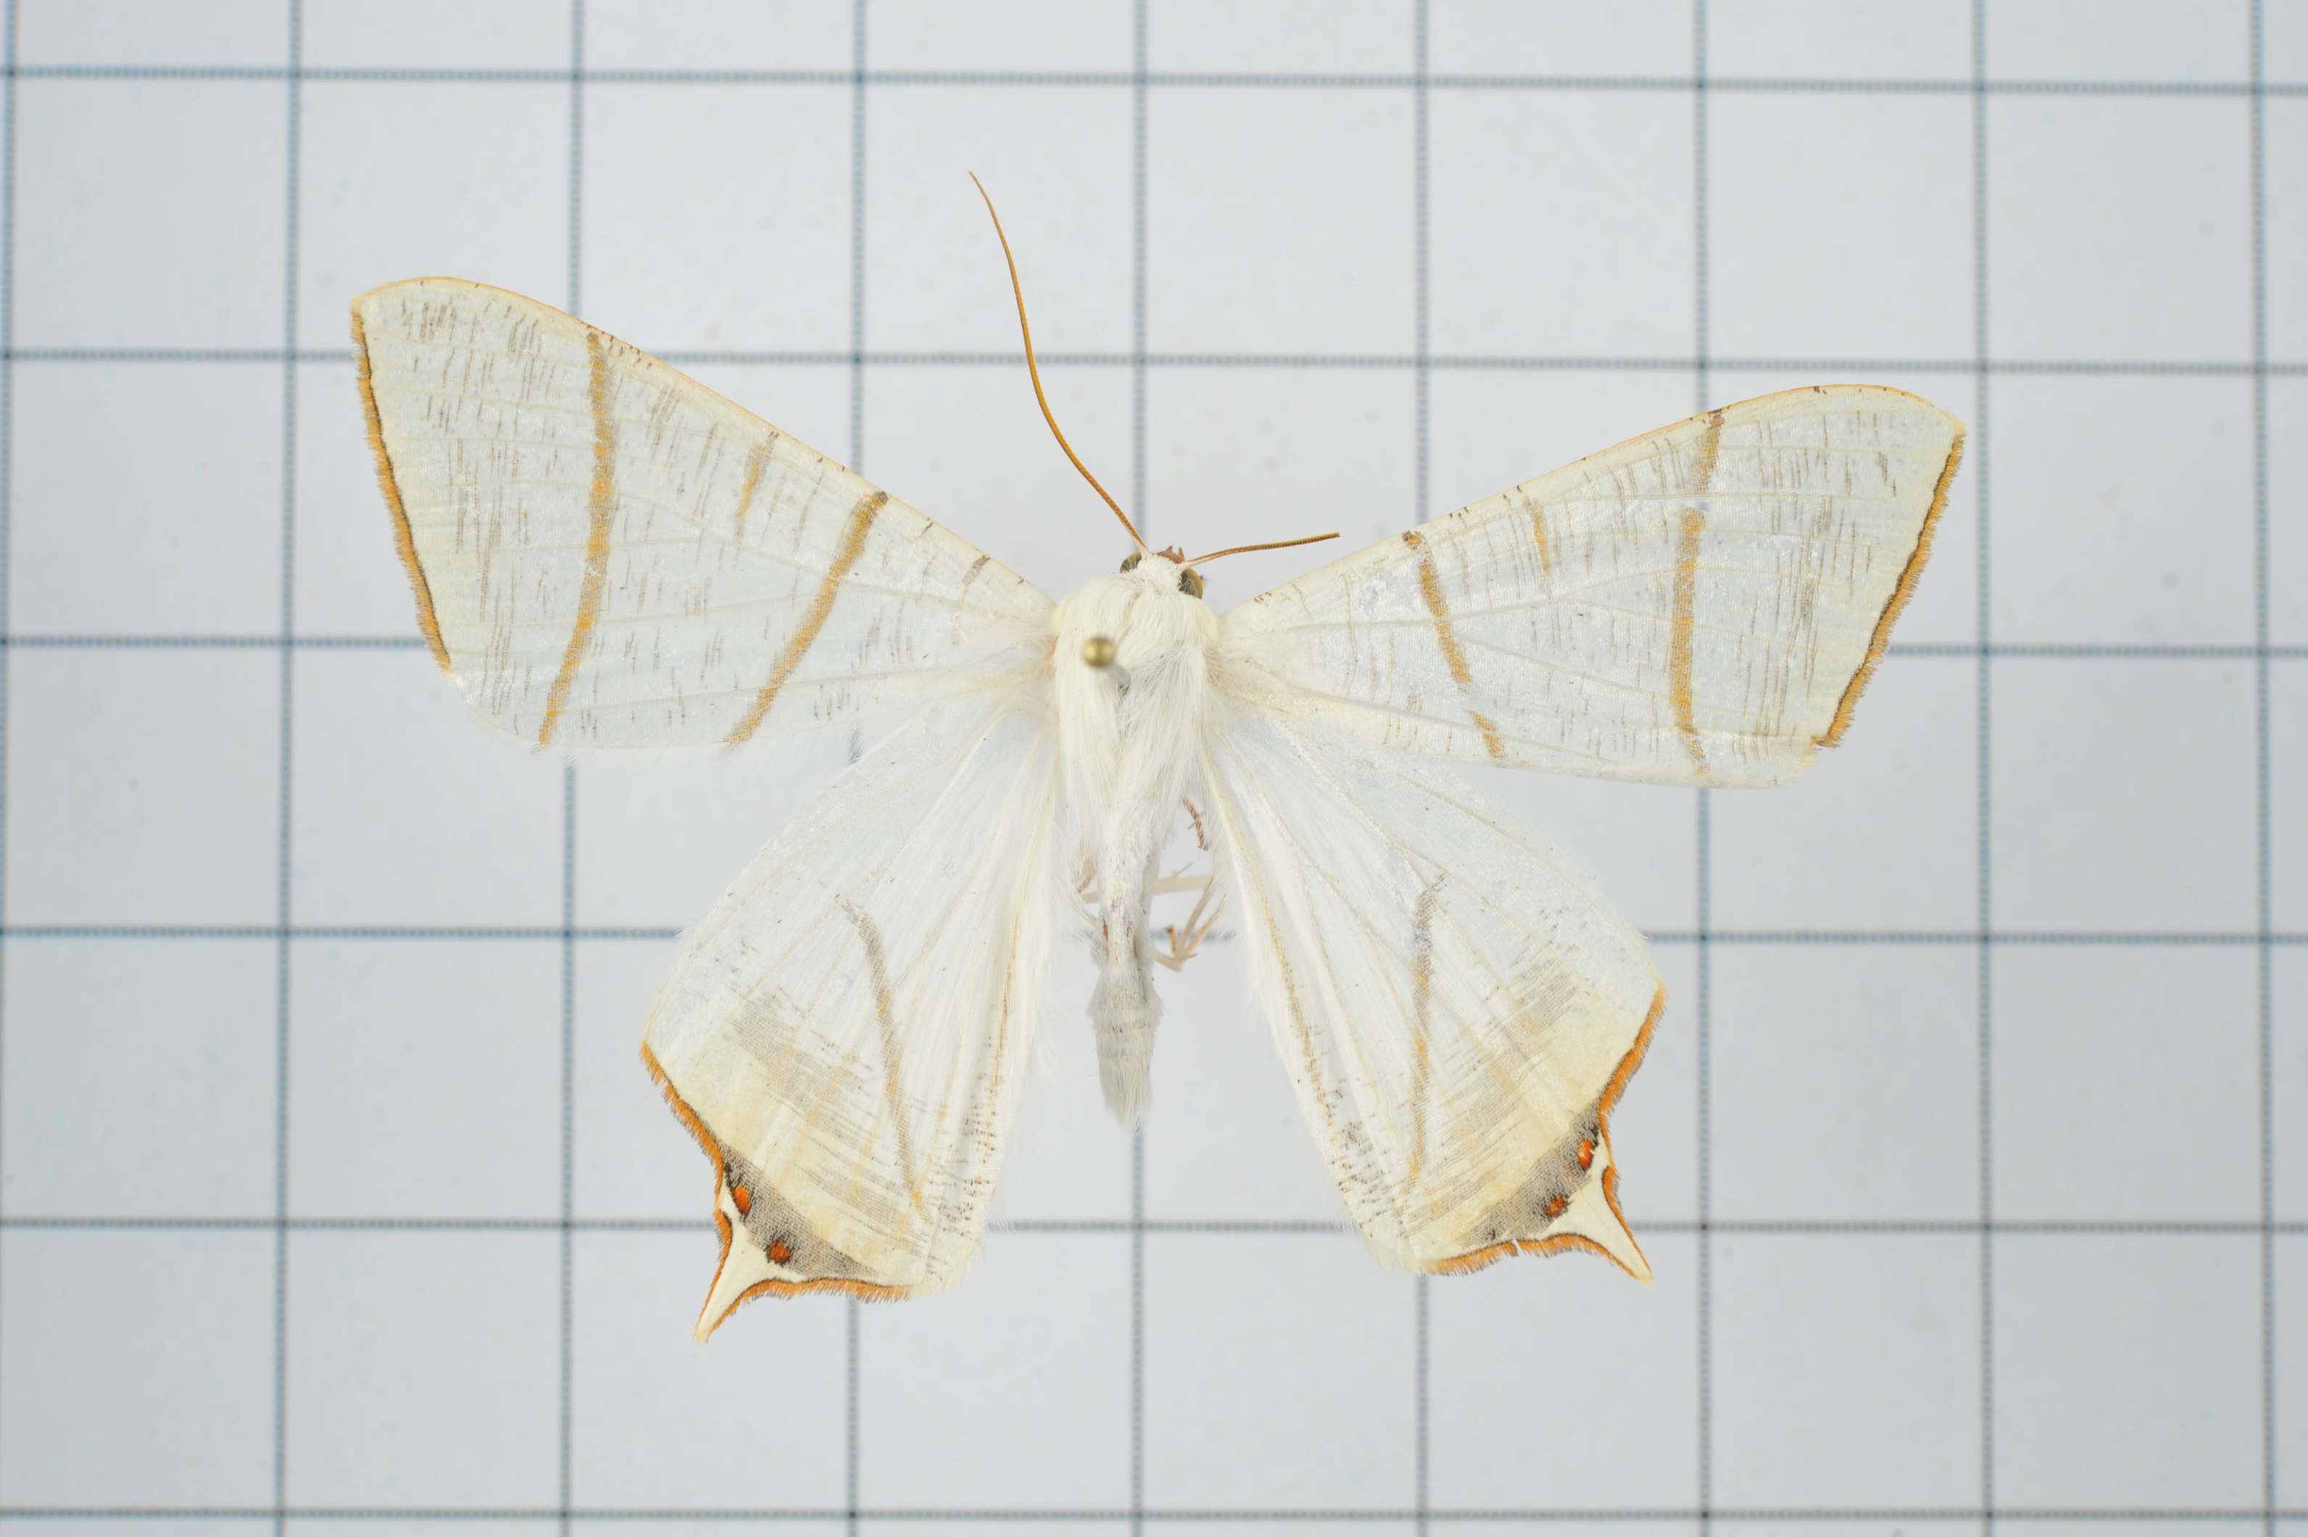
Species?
Ourapteryx changi
